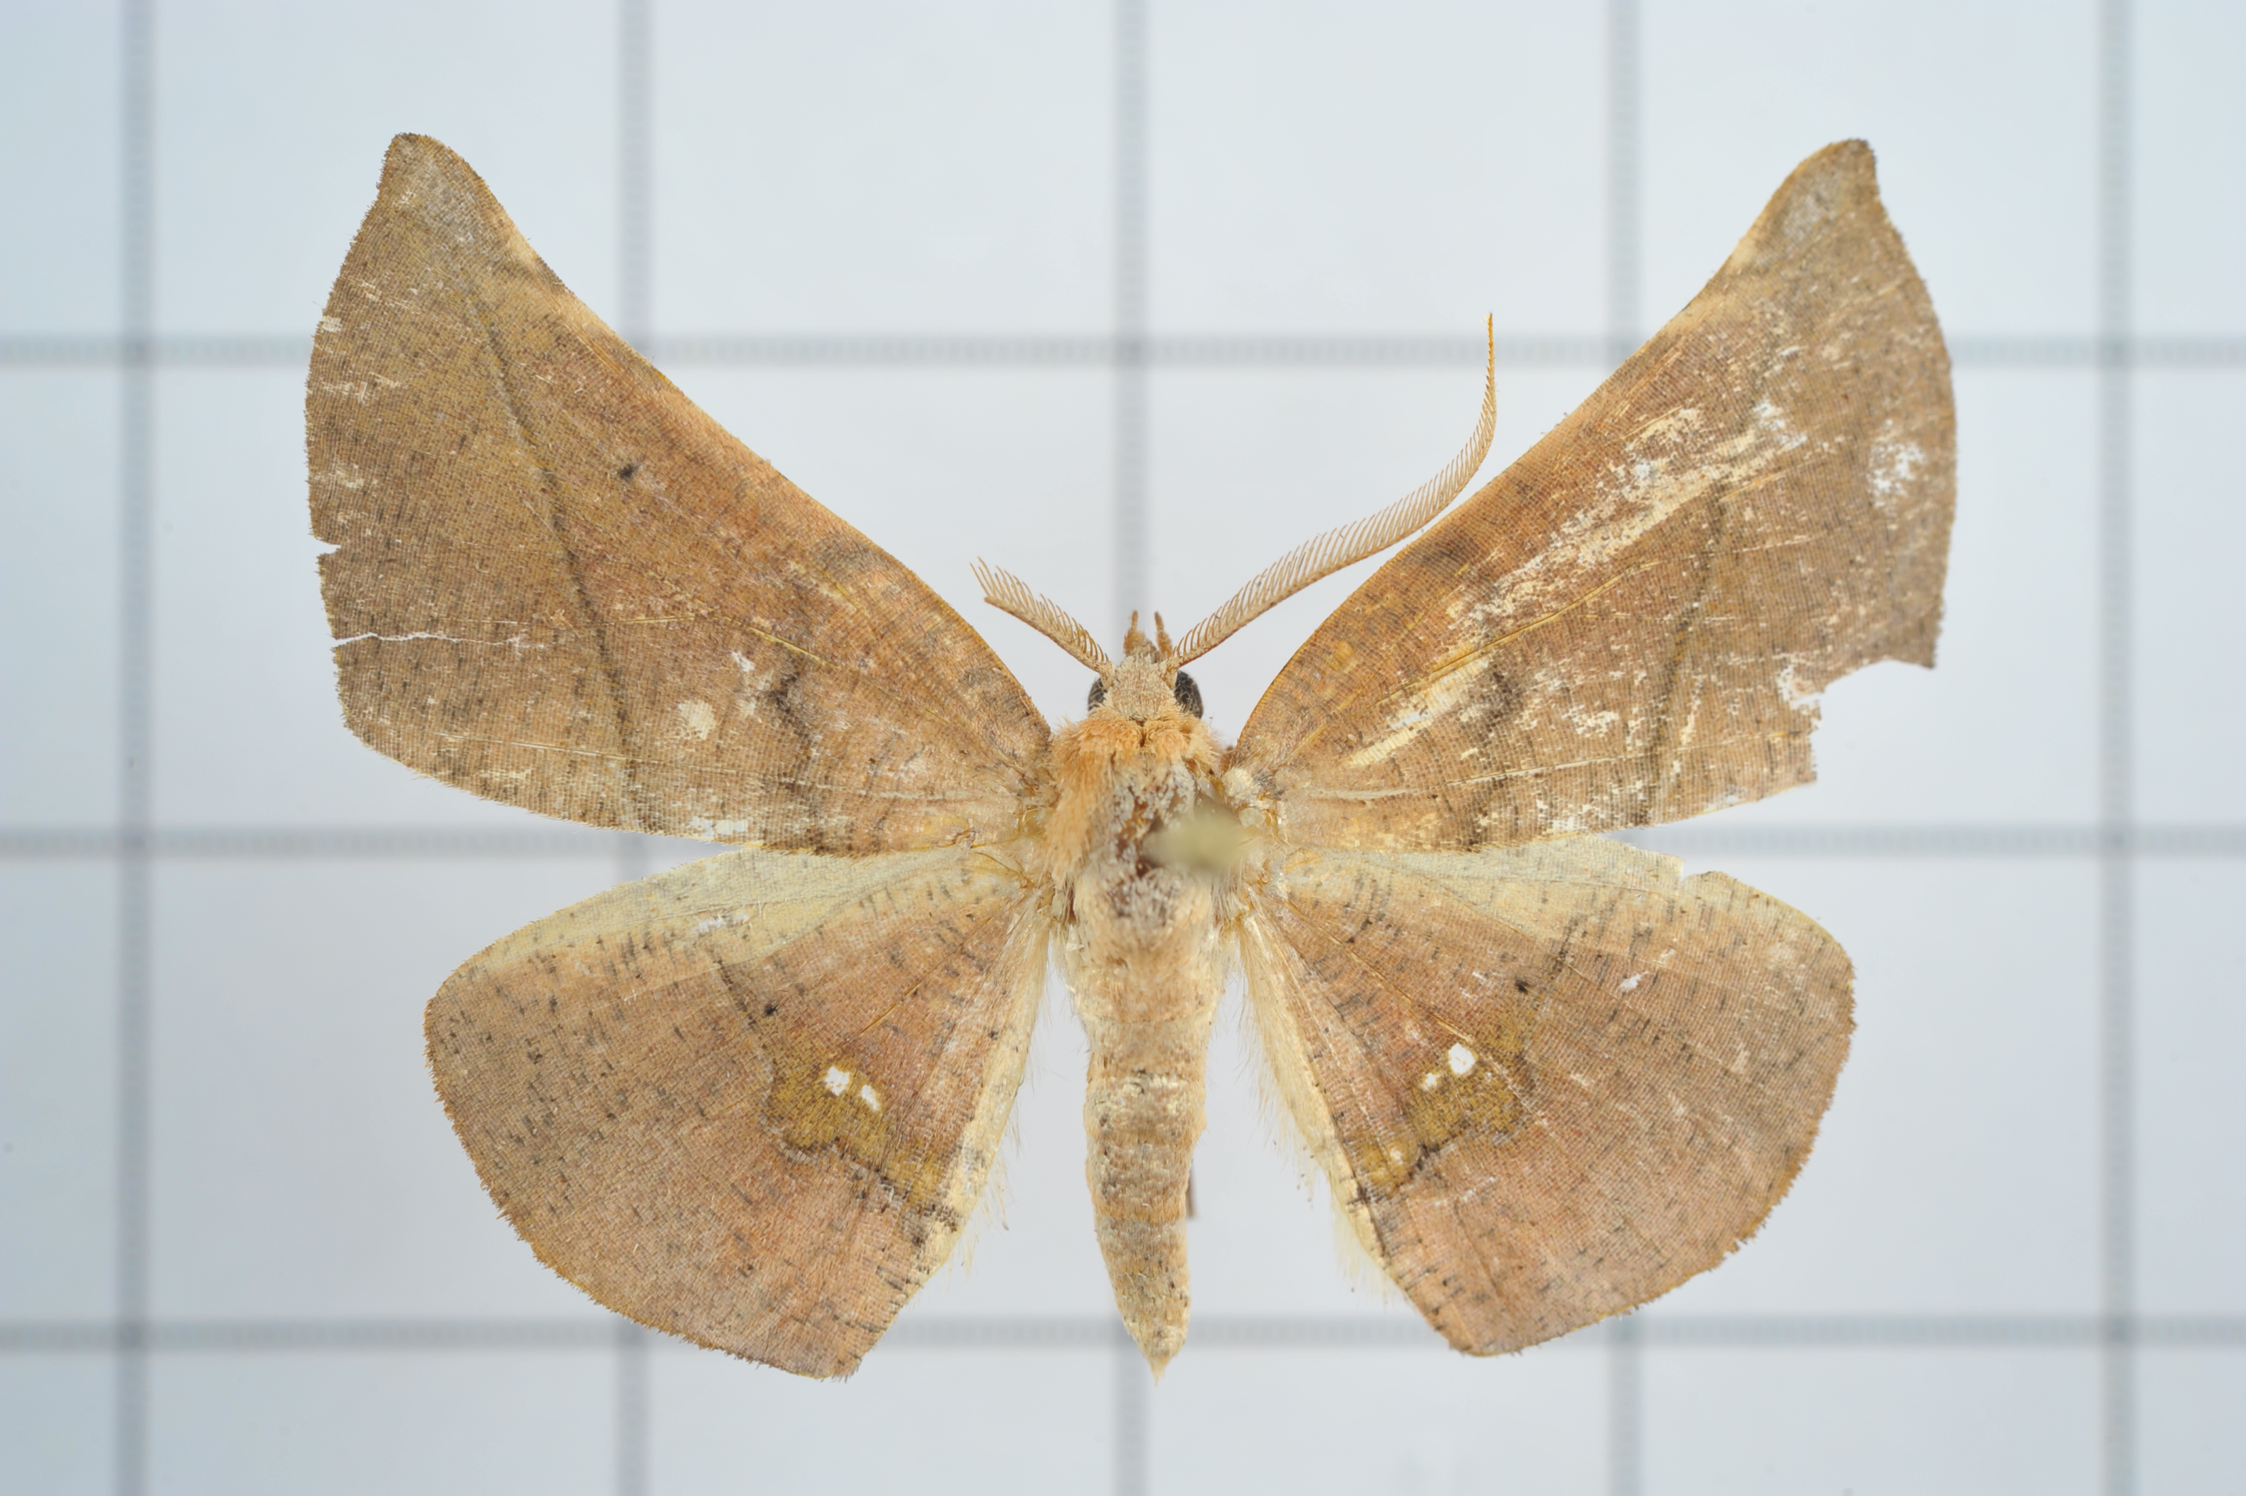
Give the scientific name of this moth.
Garaeus apicata formosanus
